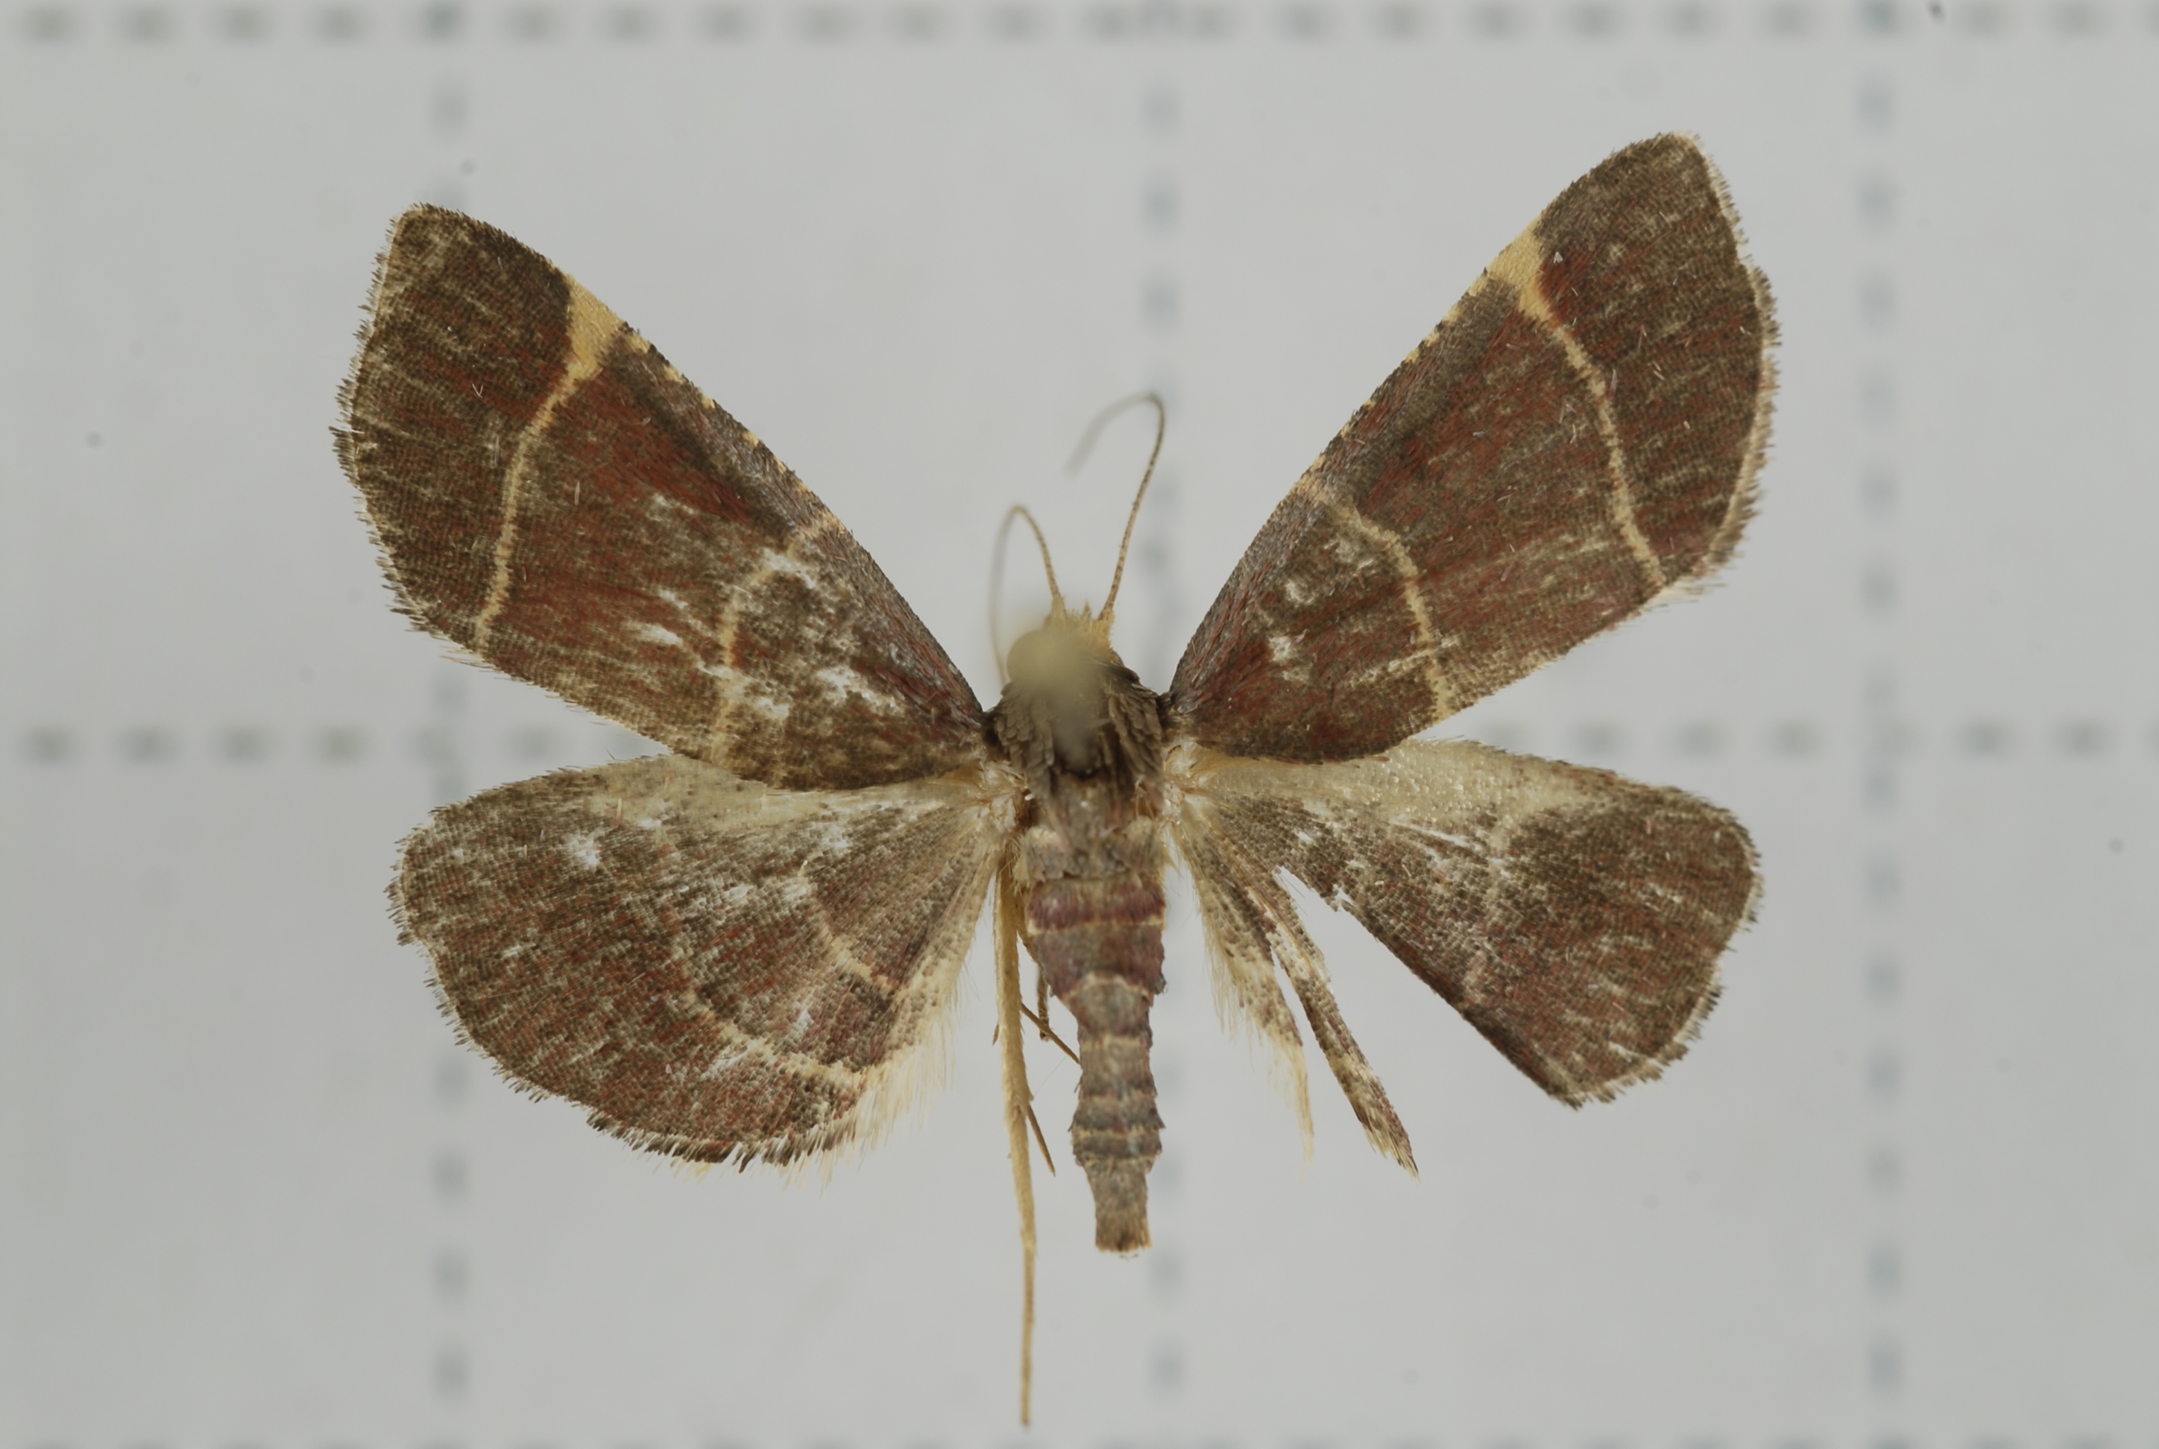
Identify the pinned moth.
Herculia pelasgalis
